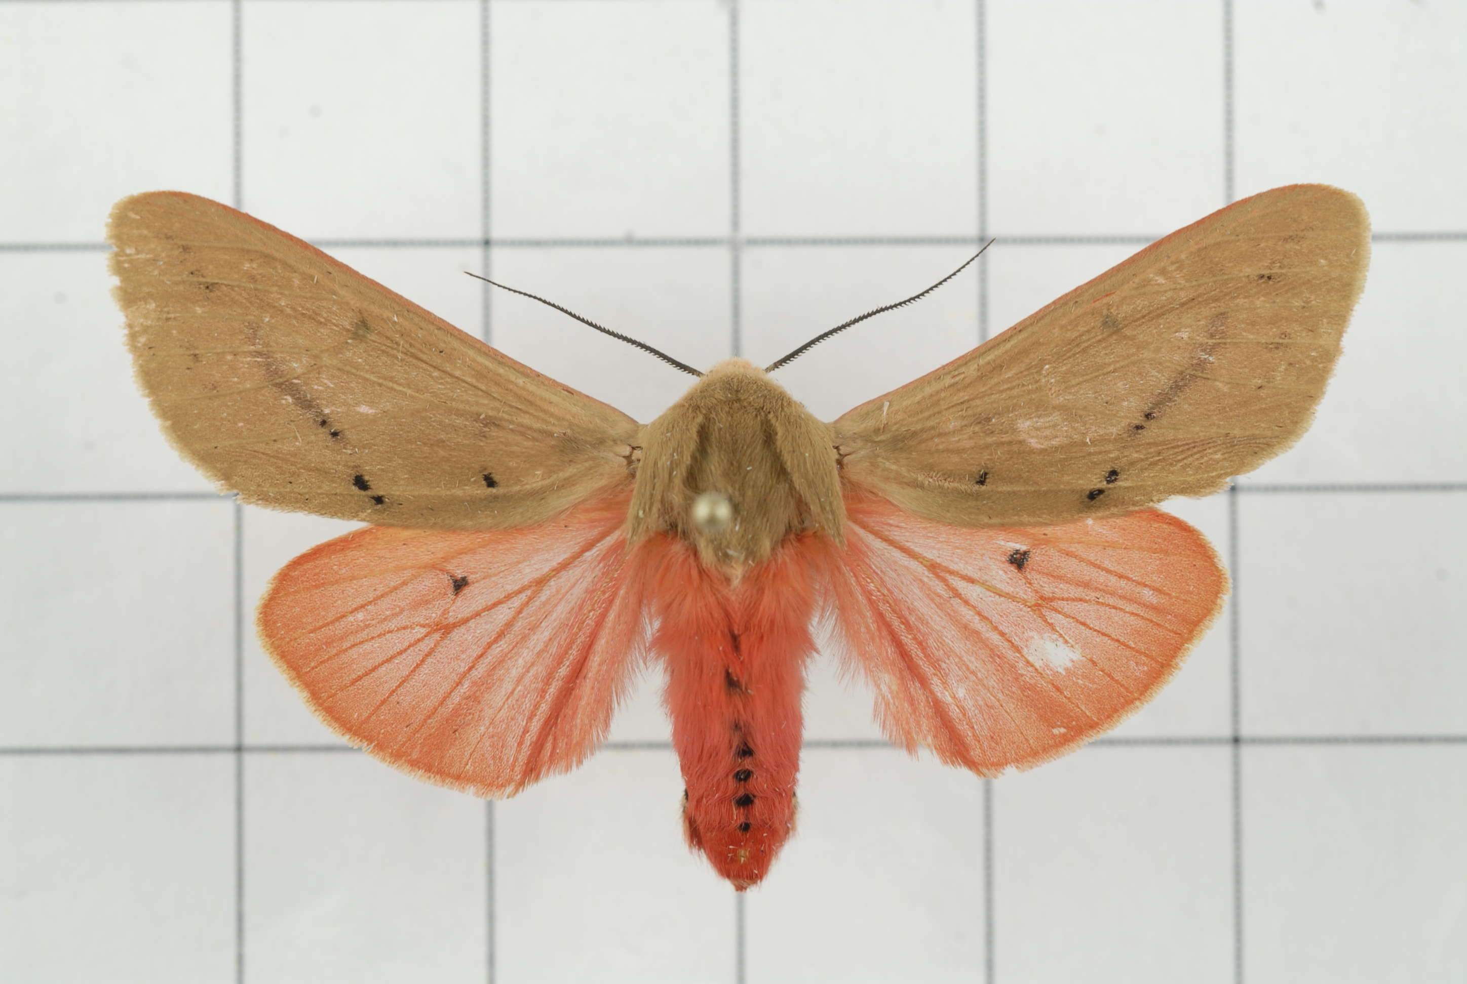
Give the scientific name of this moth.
Spilarctia wilemani
